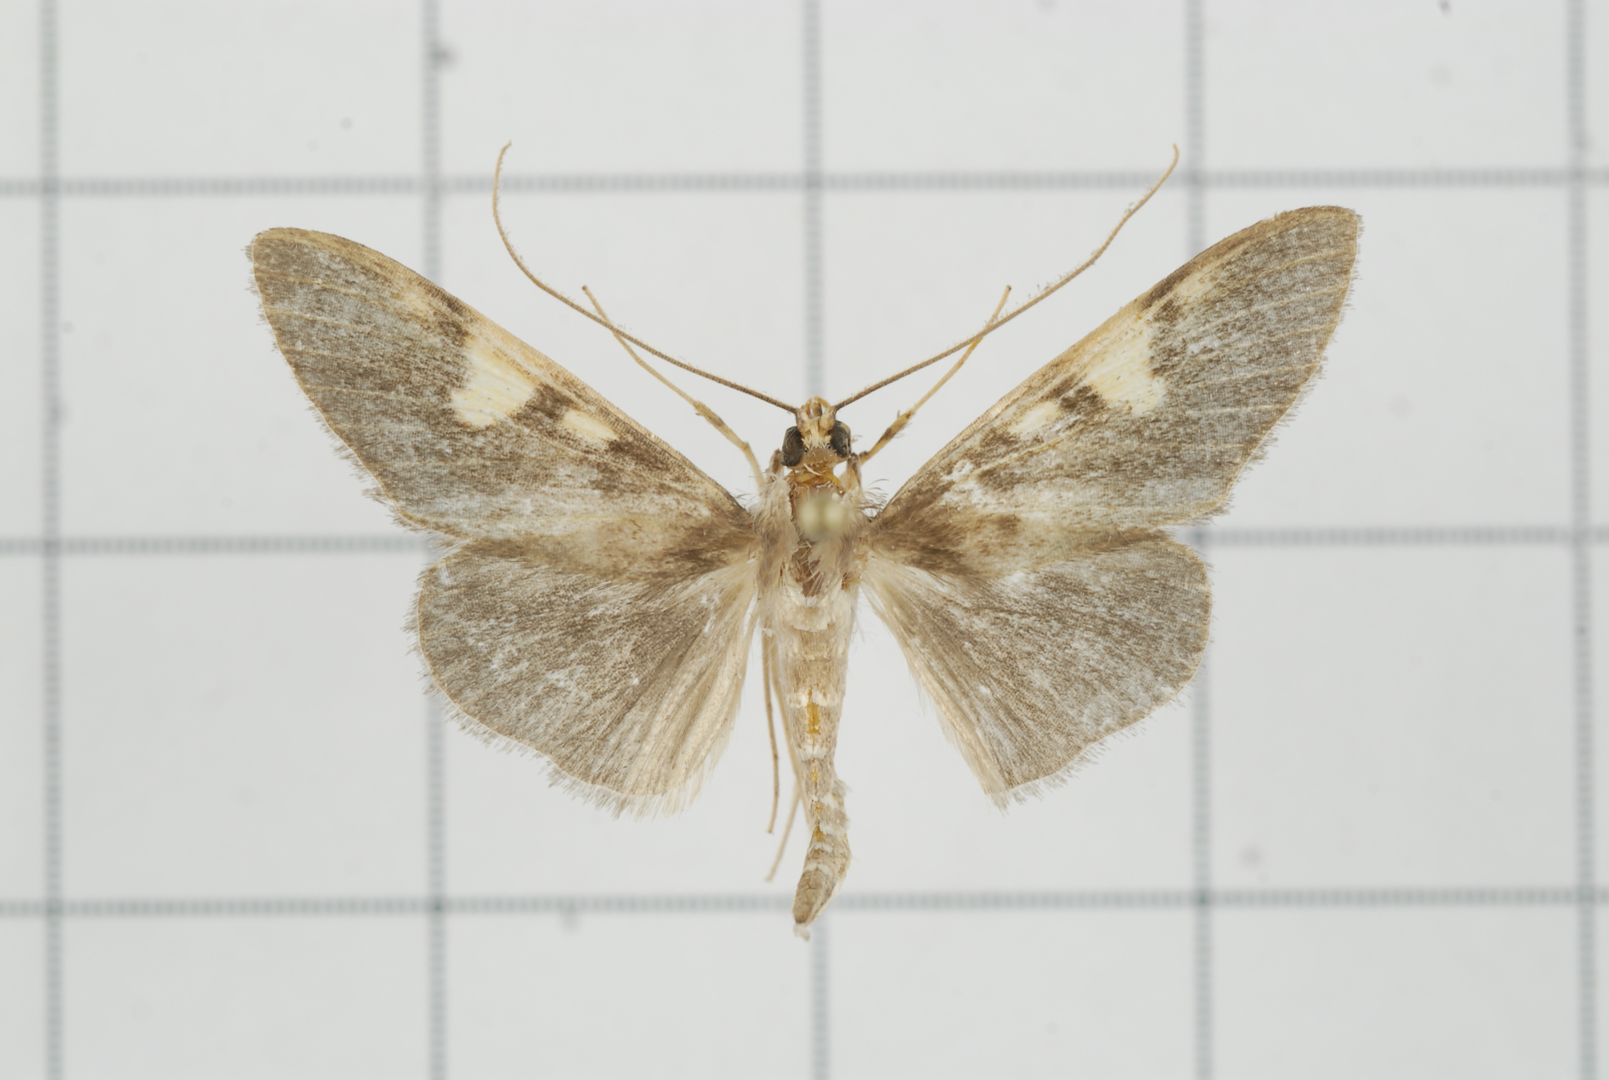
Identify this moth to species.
Analthes insignis
